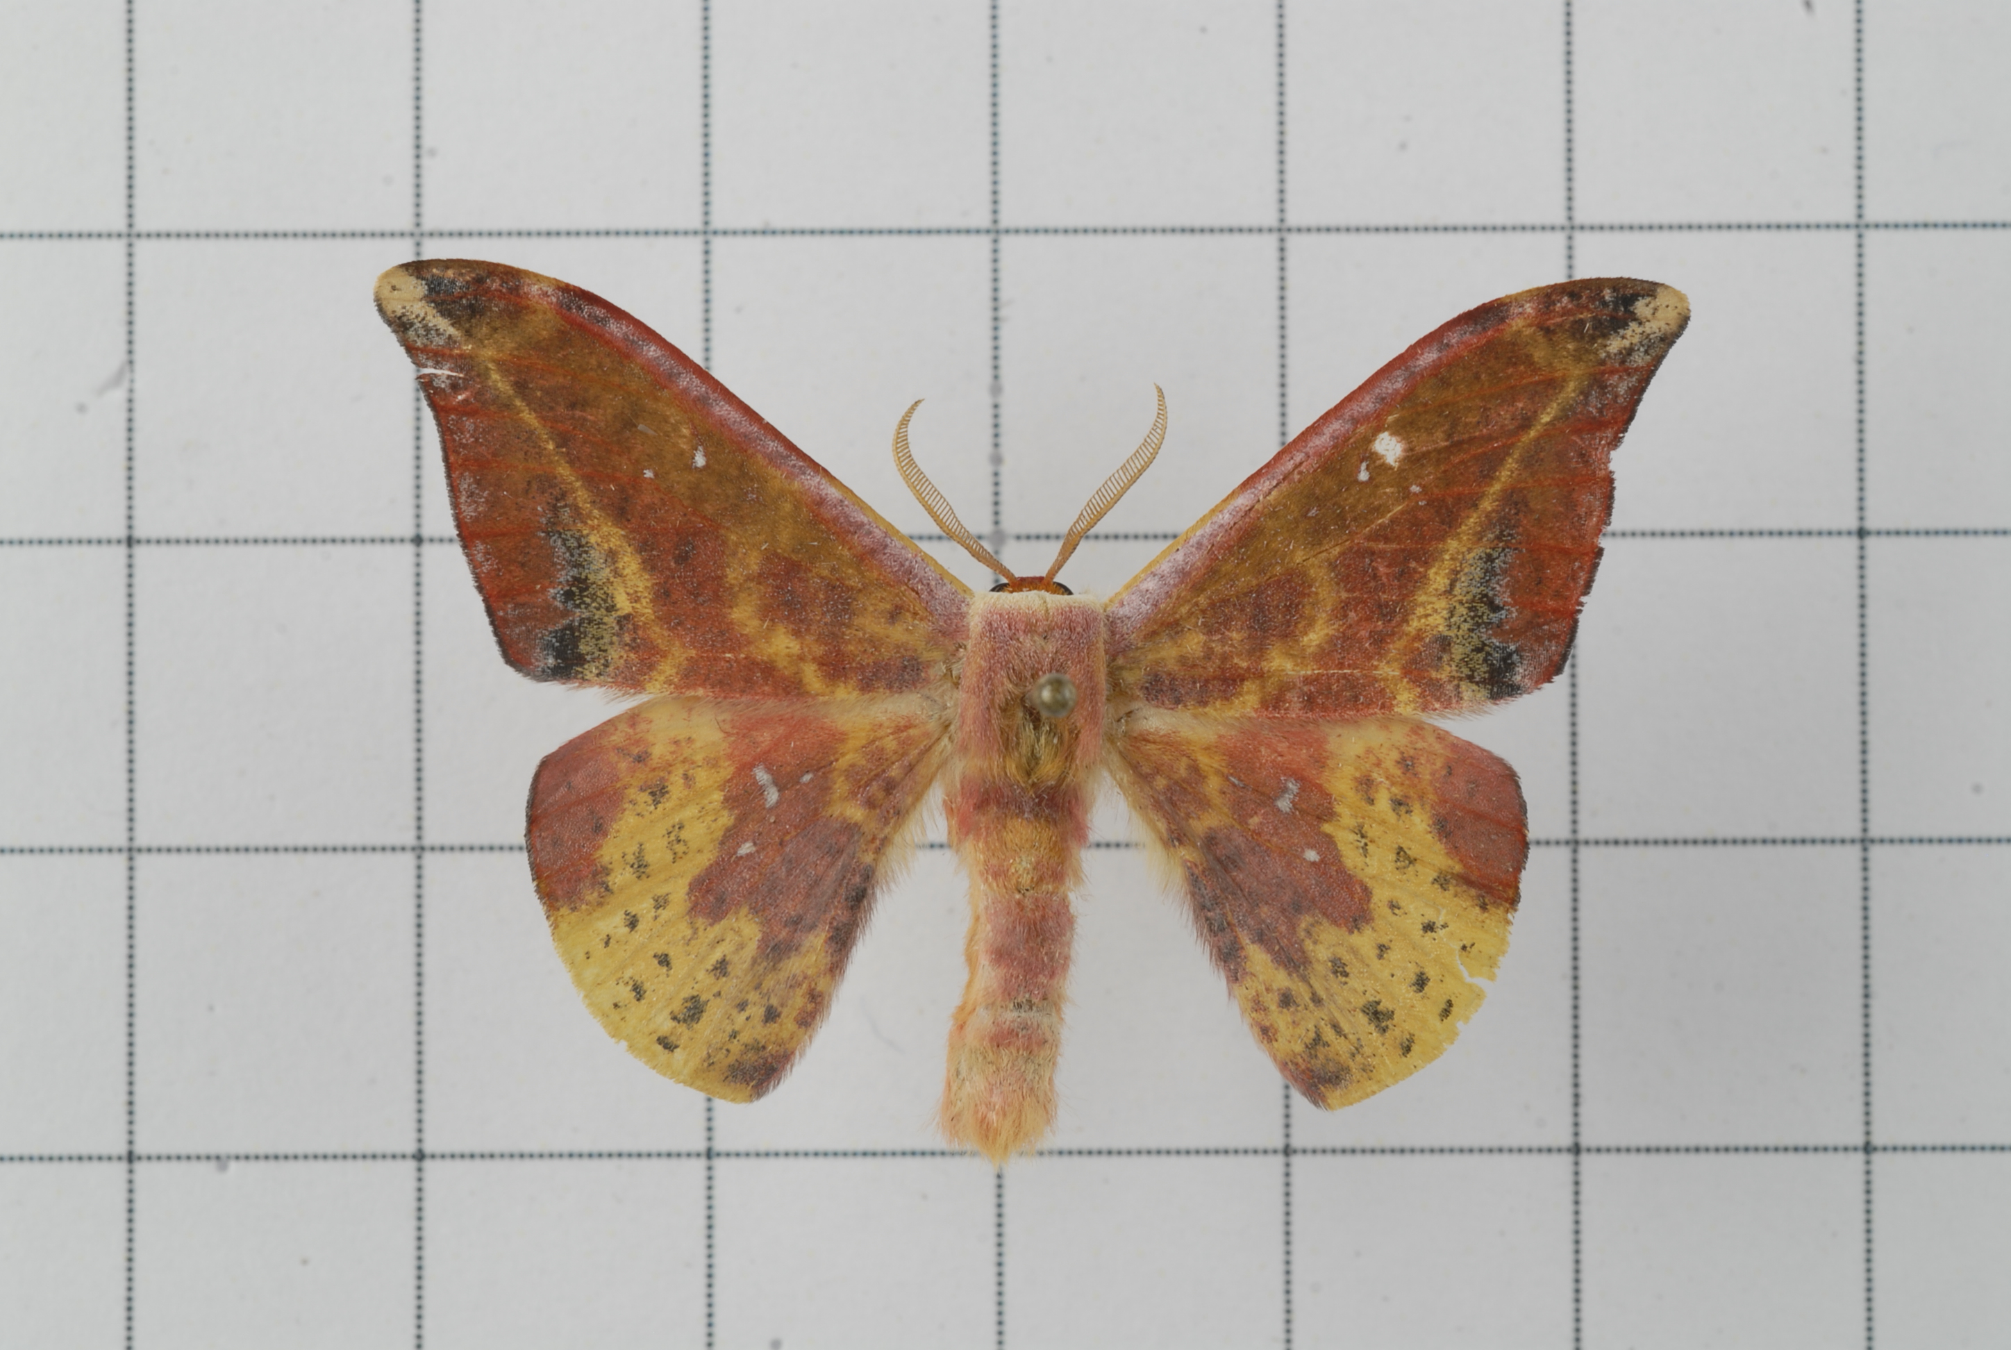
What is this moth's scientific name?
Oreta fuscopurpurea
